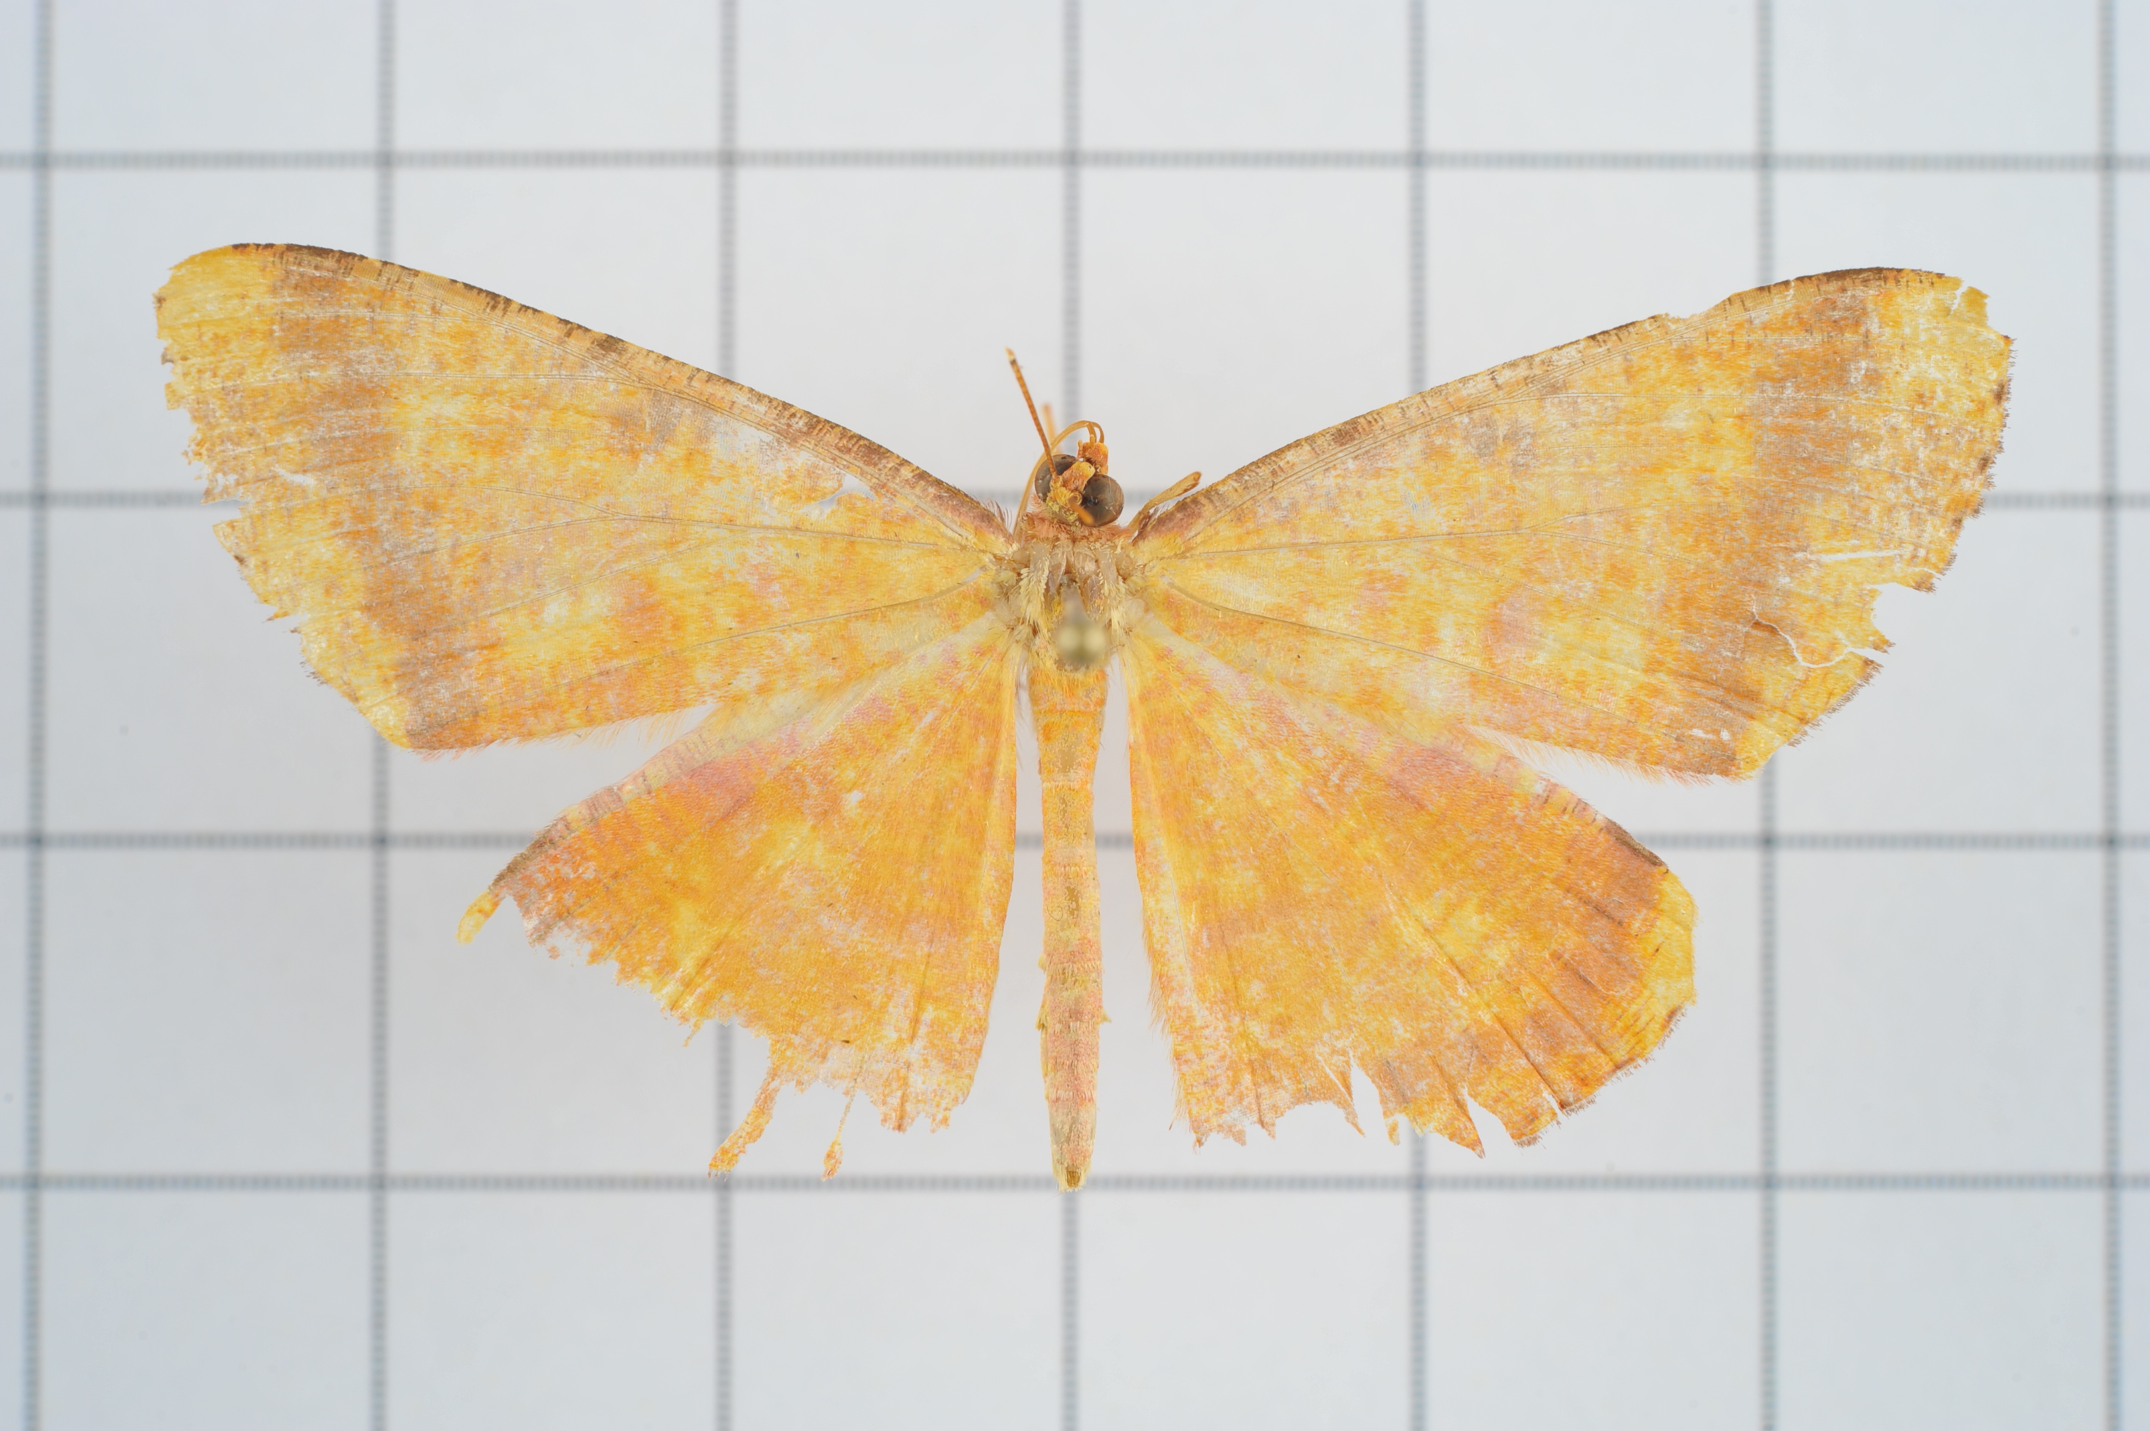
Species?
Eumelea ludovicata ludovicata
